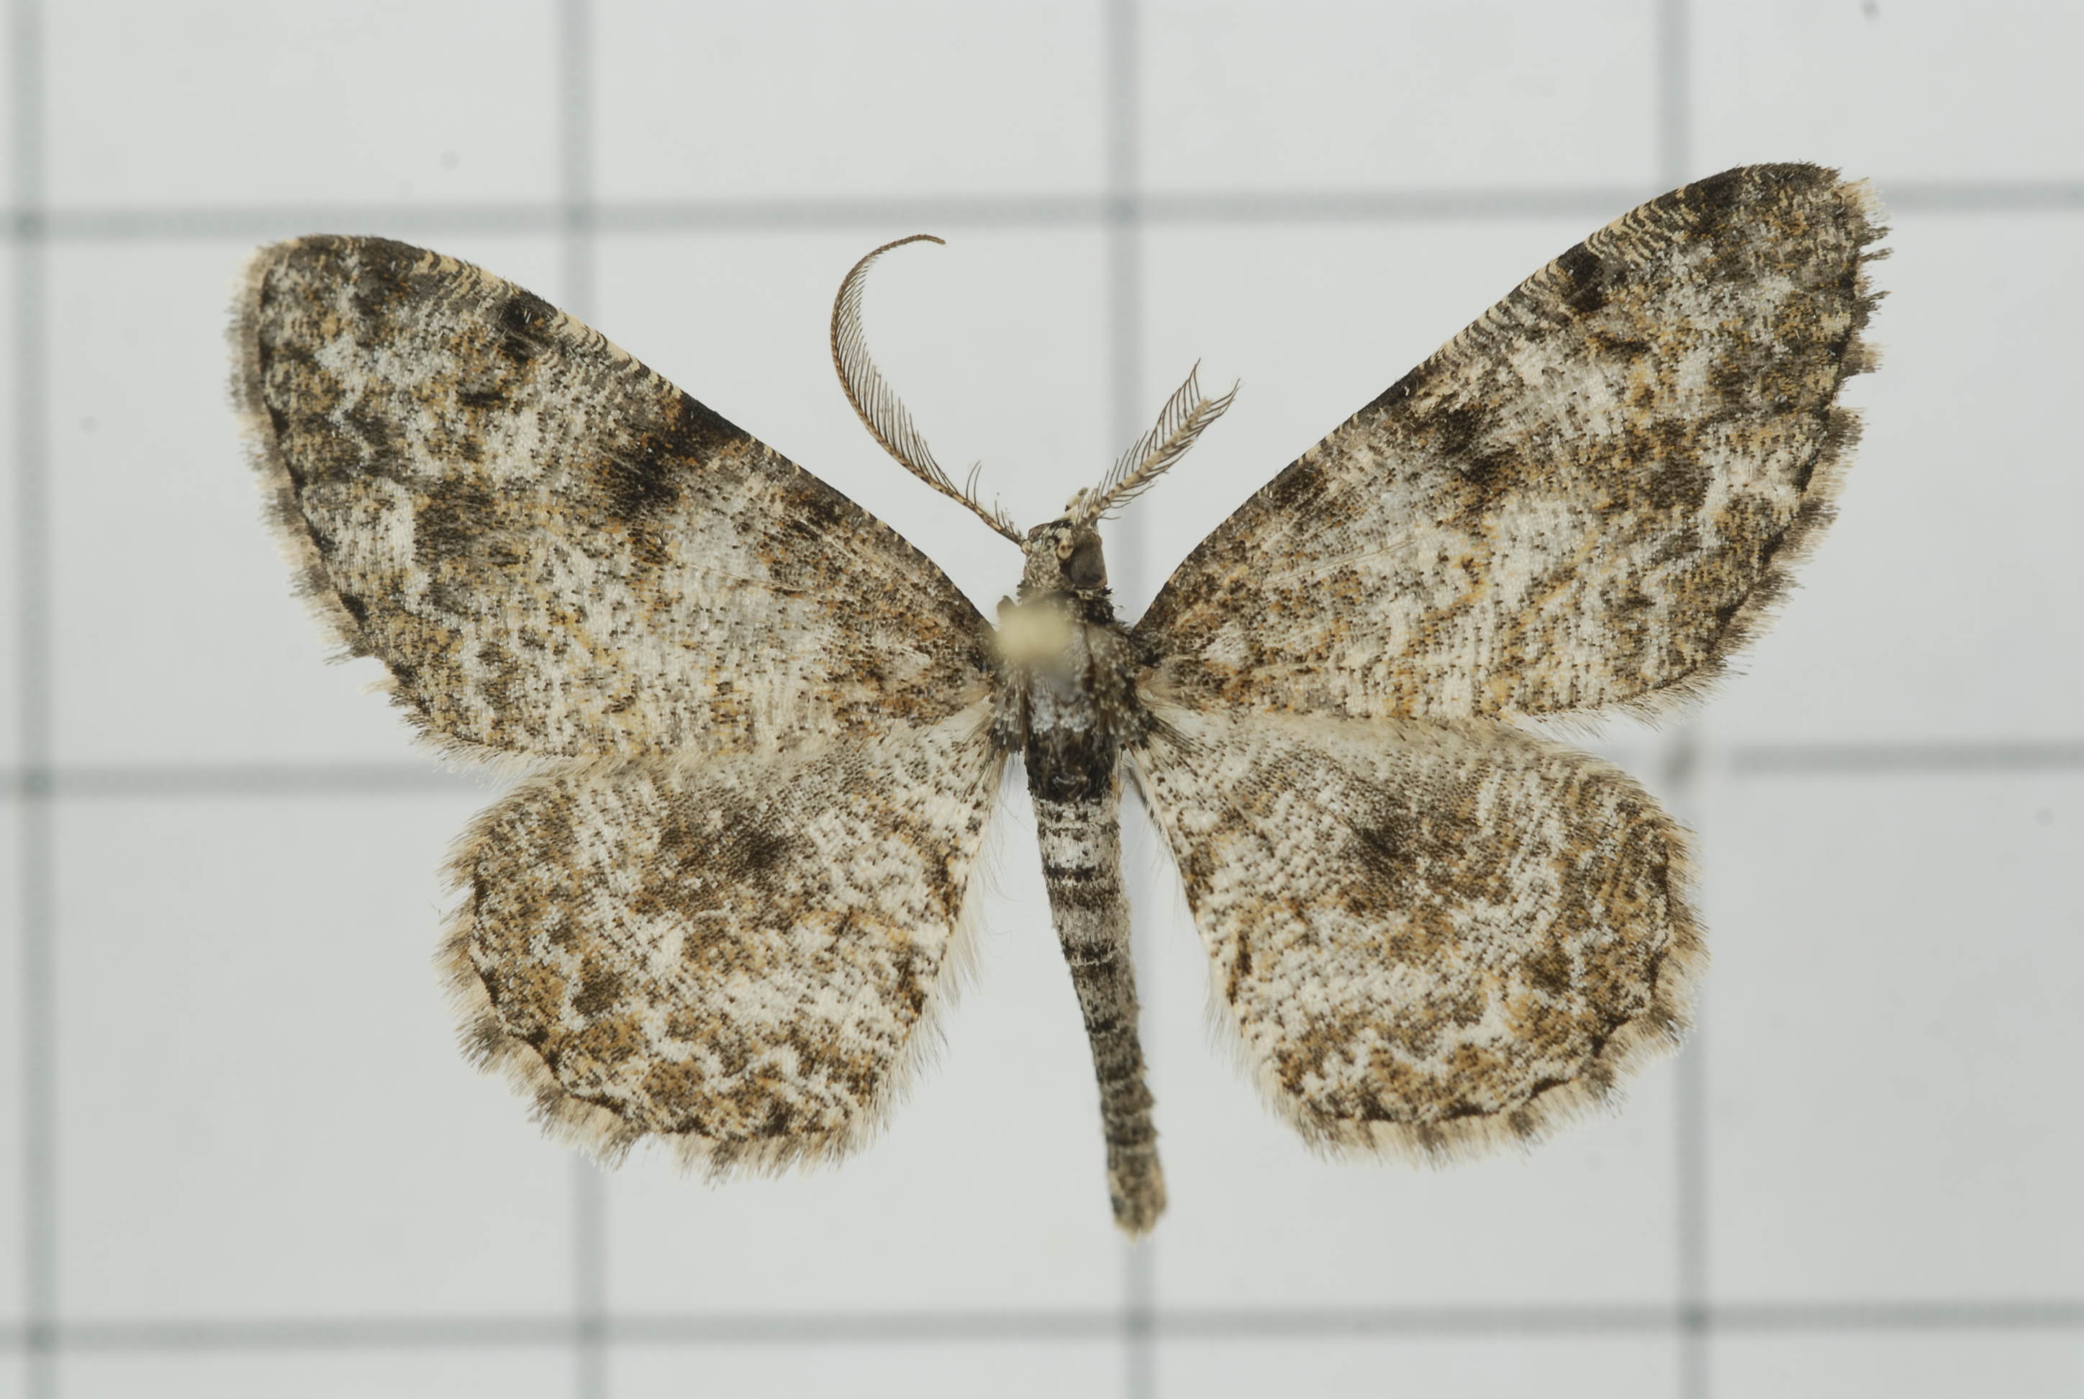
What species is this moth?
Protoboarmia amabilis
